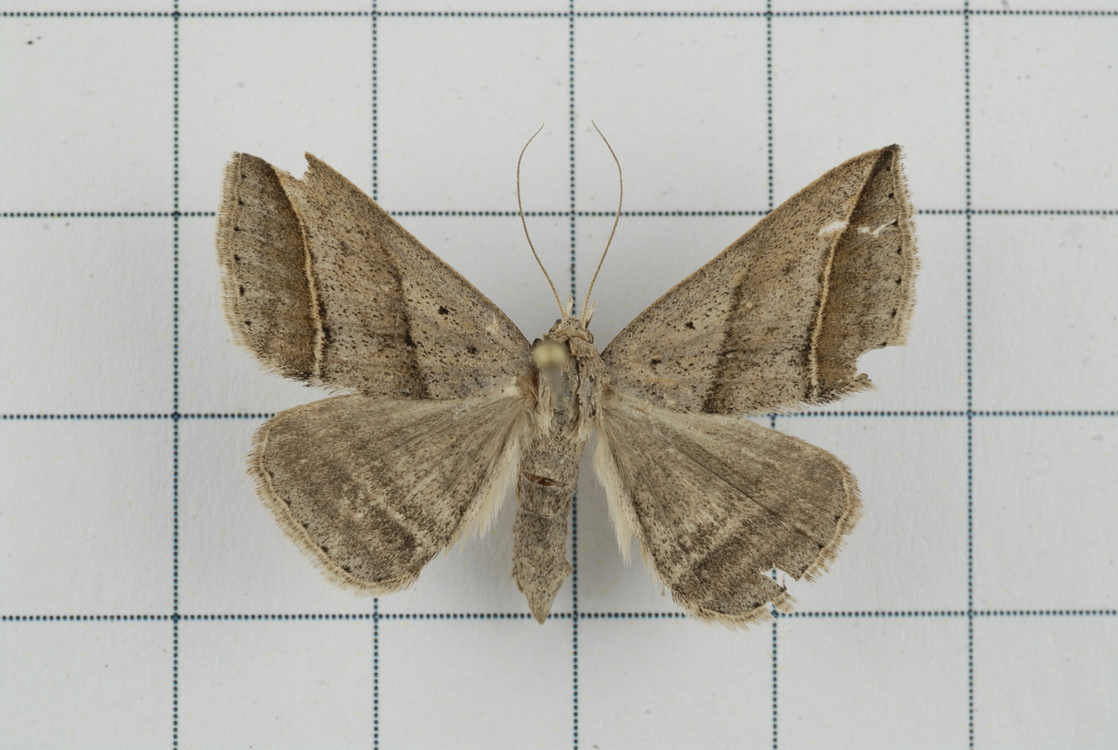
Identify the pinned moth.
Blasticorhinus bifasciata
